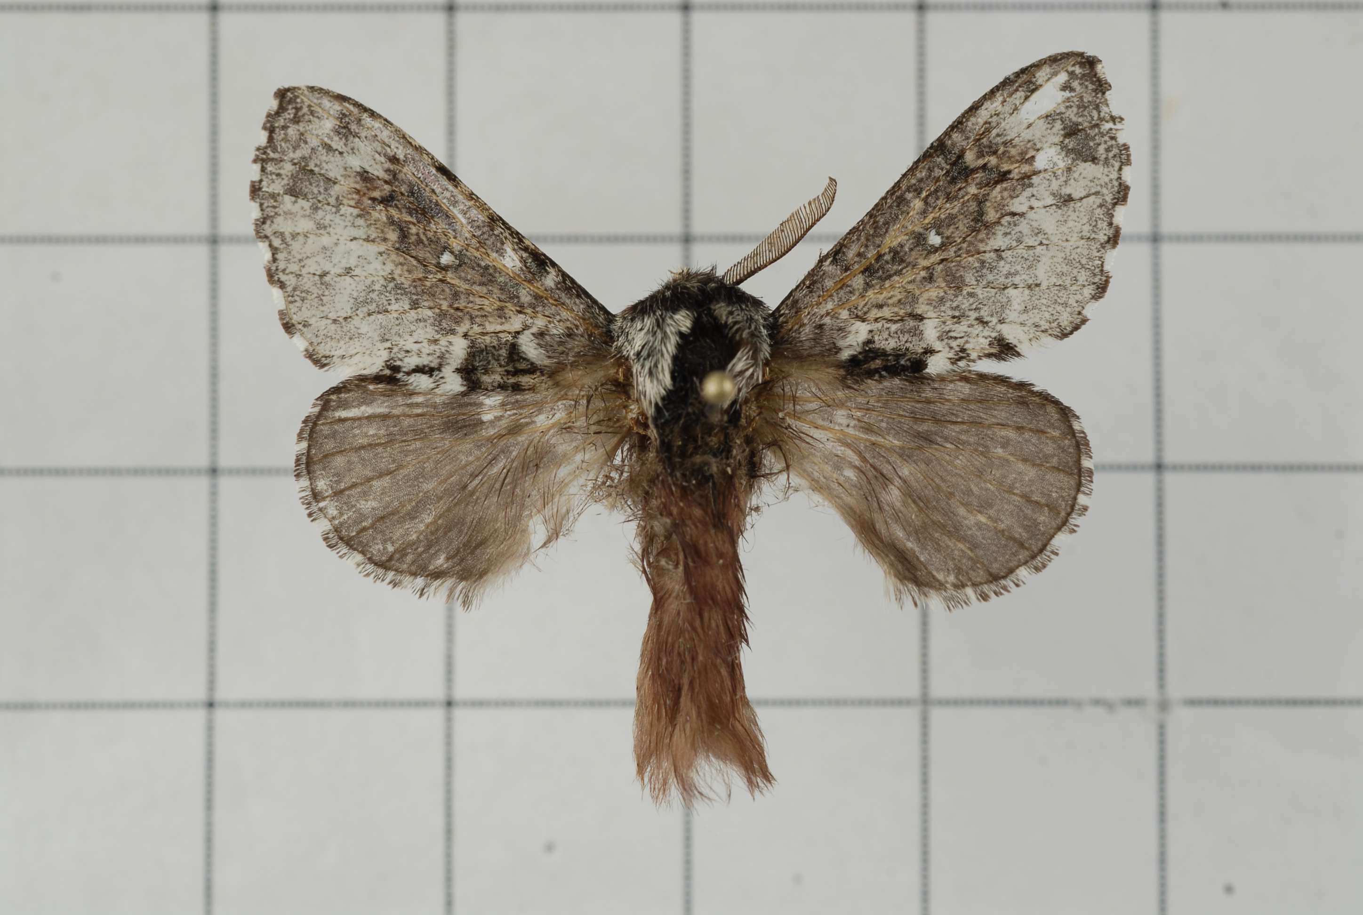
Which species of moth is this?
Cosmotriche discitincta discitincta
